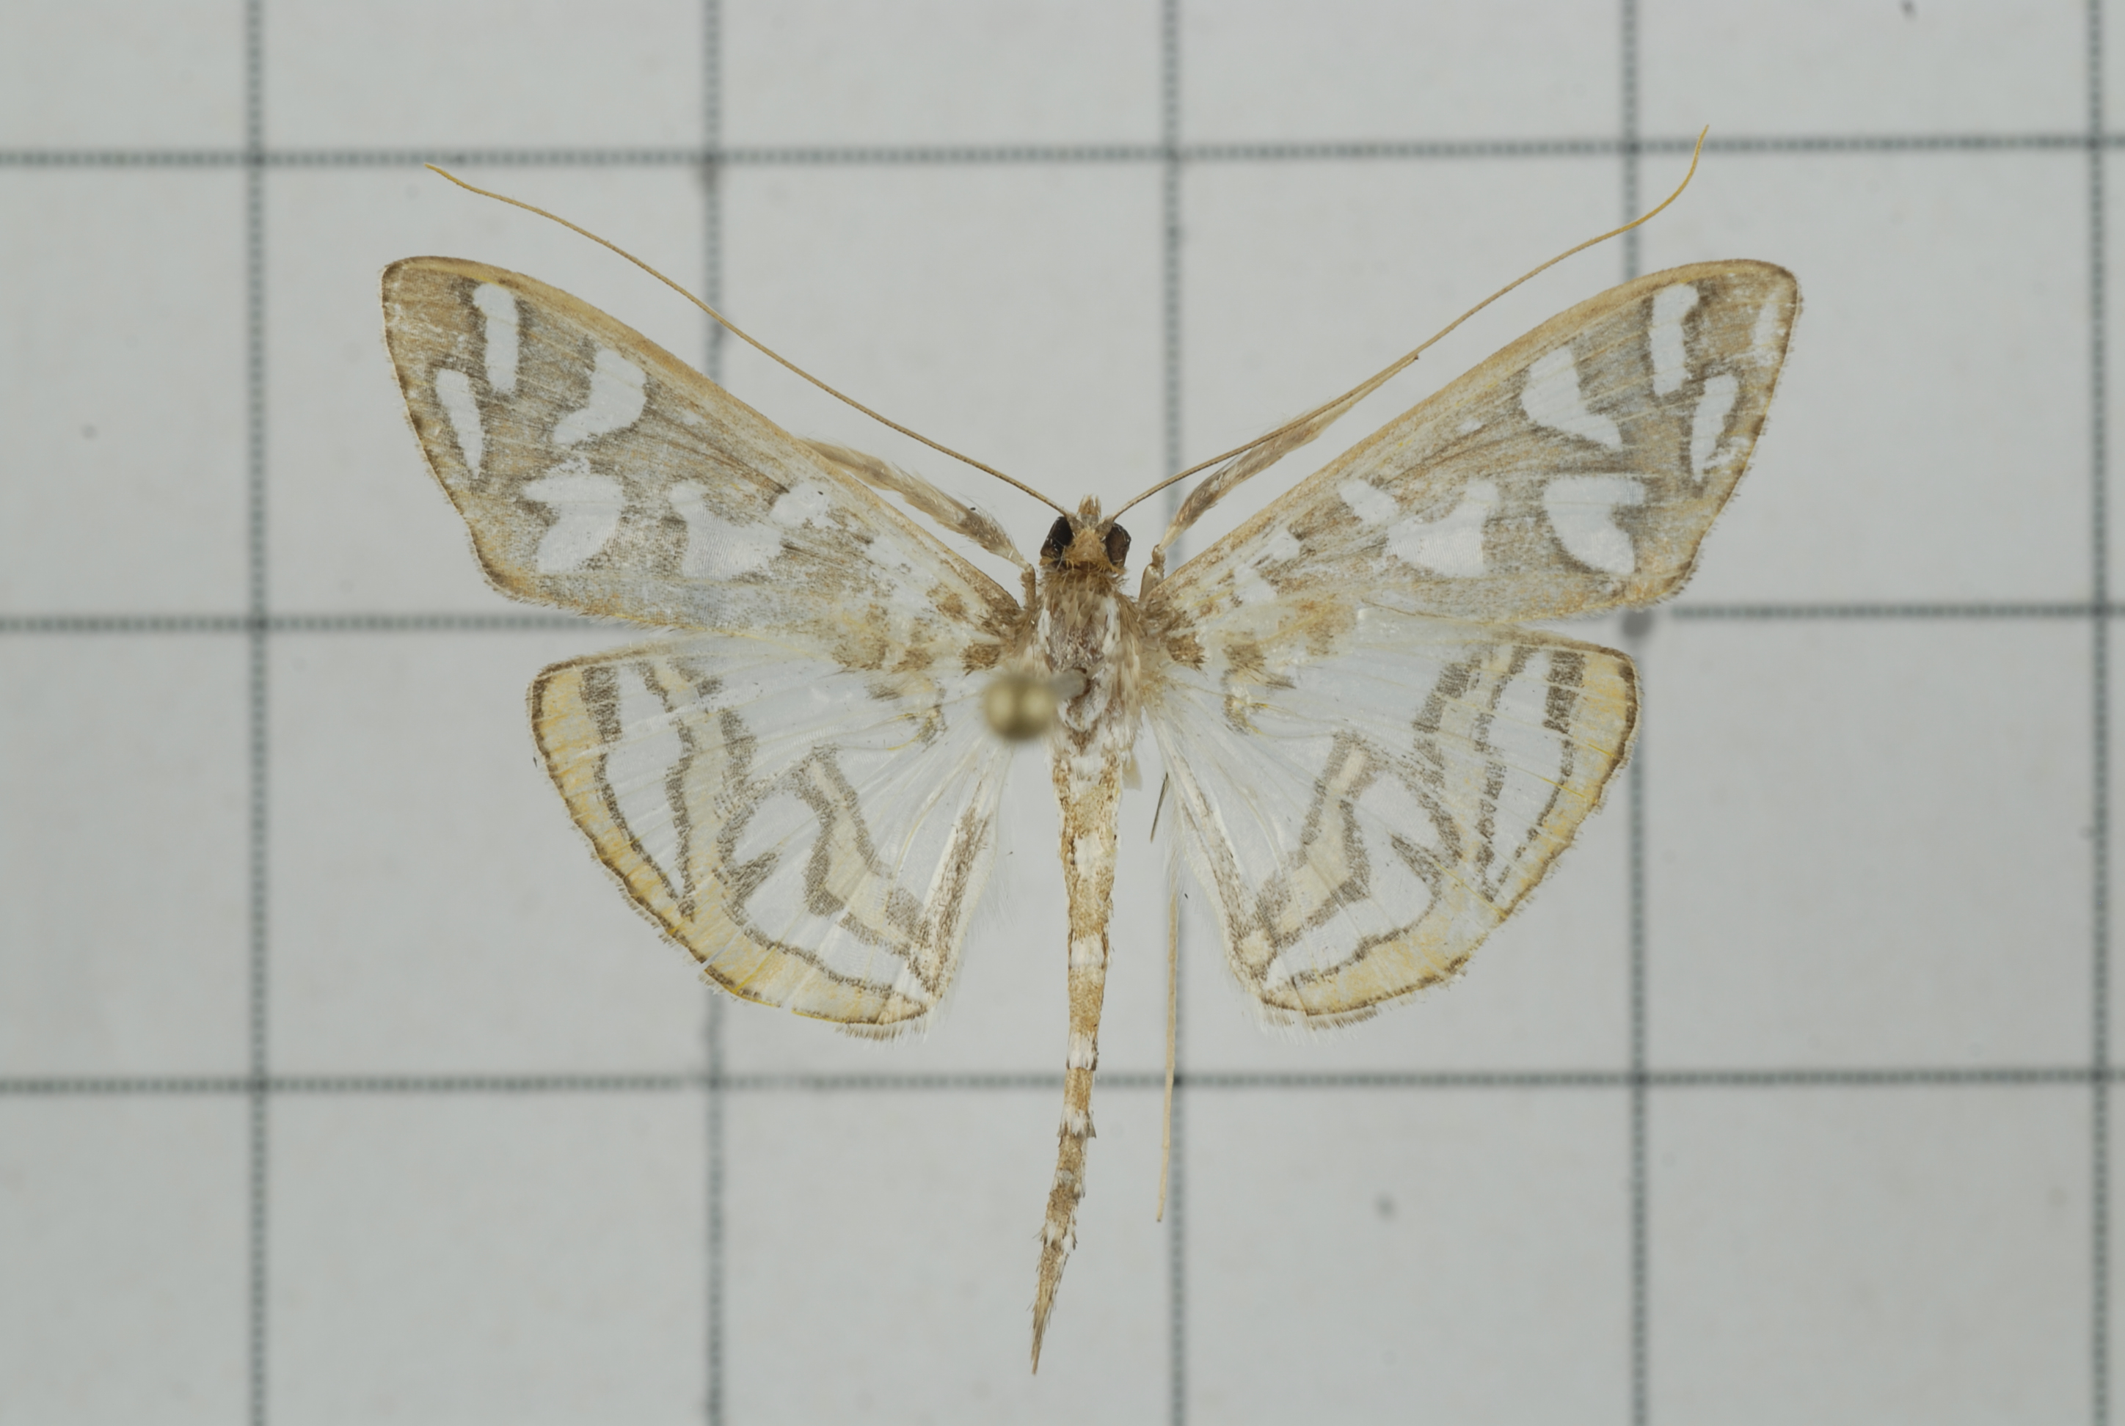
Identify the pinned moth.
Nausinoe perspectata
